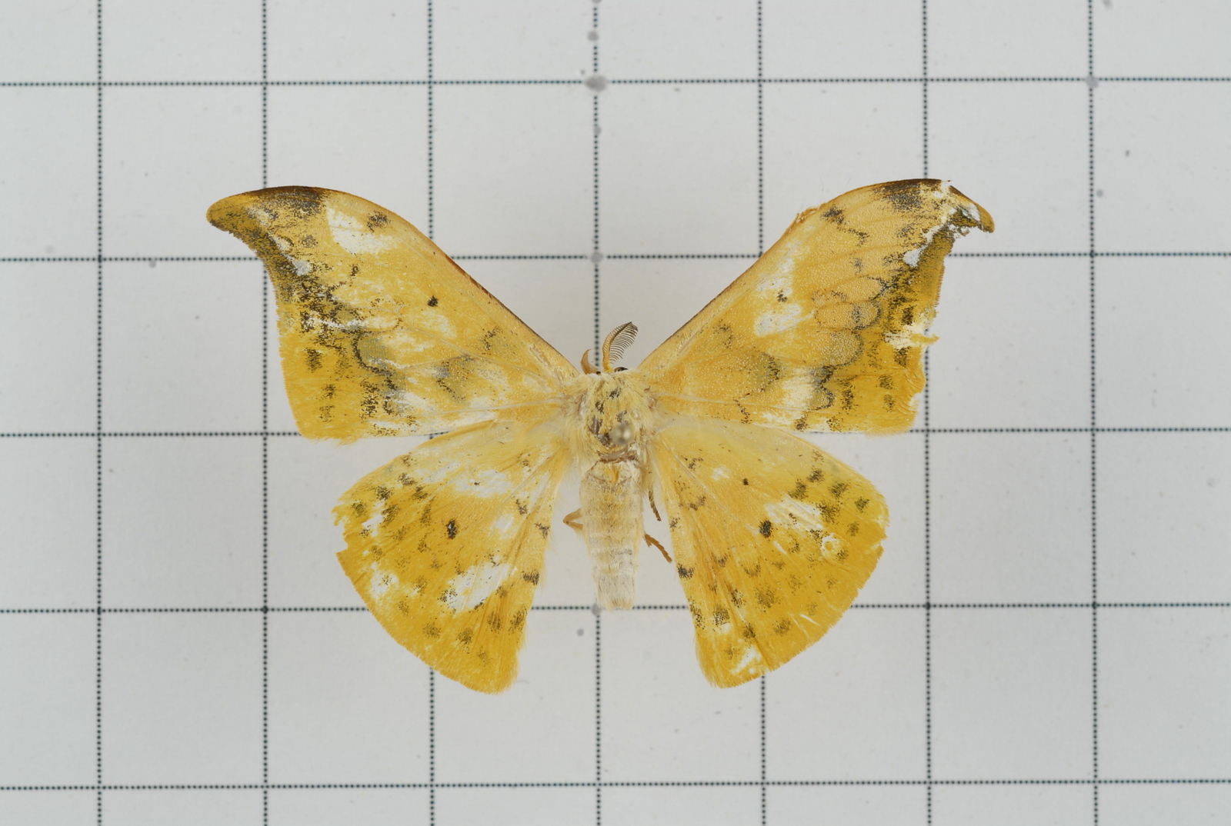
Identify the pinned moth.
Tridrepana flava flava
